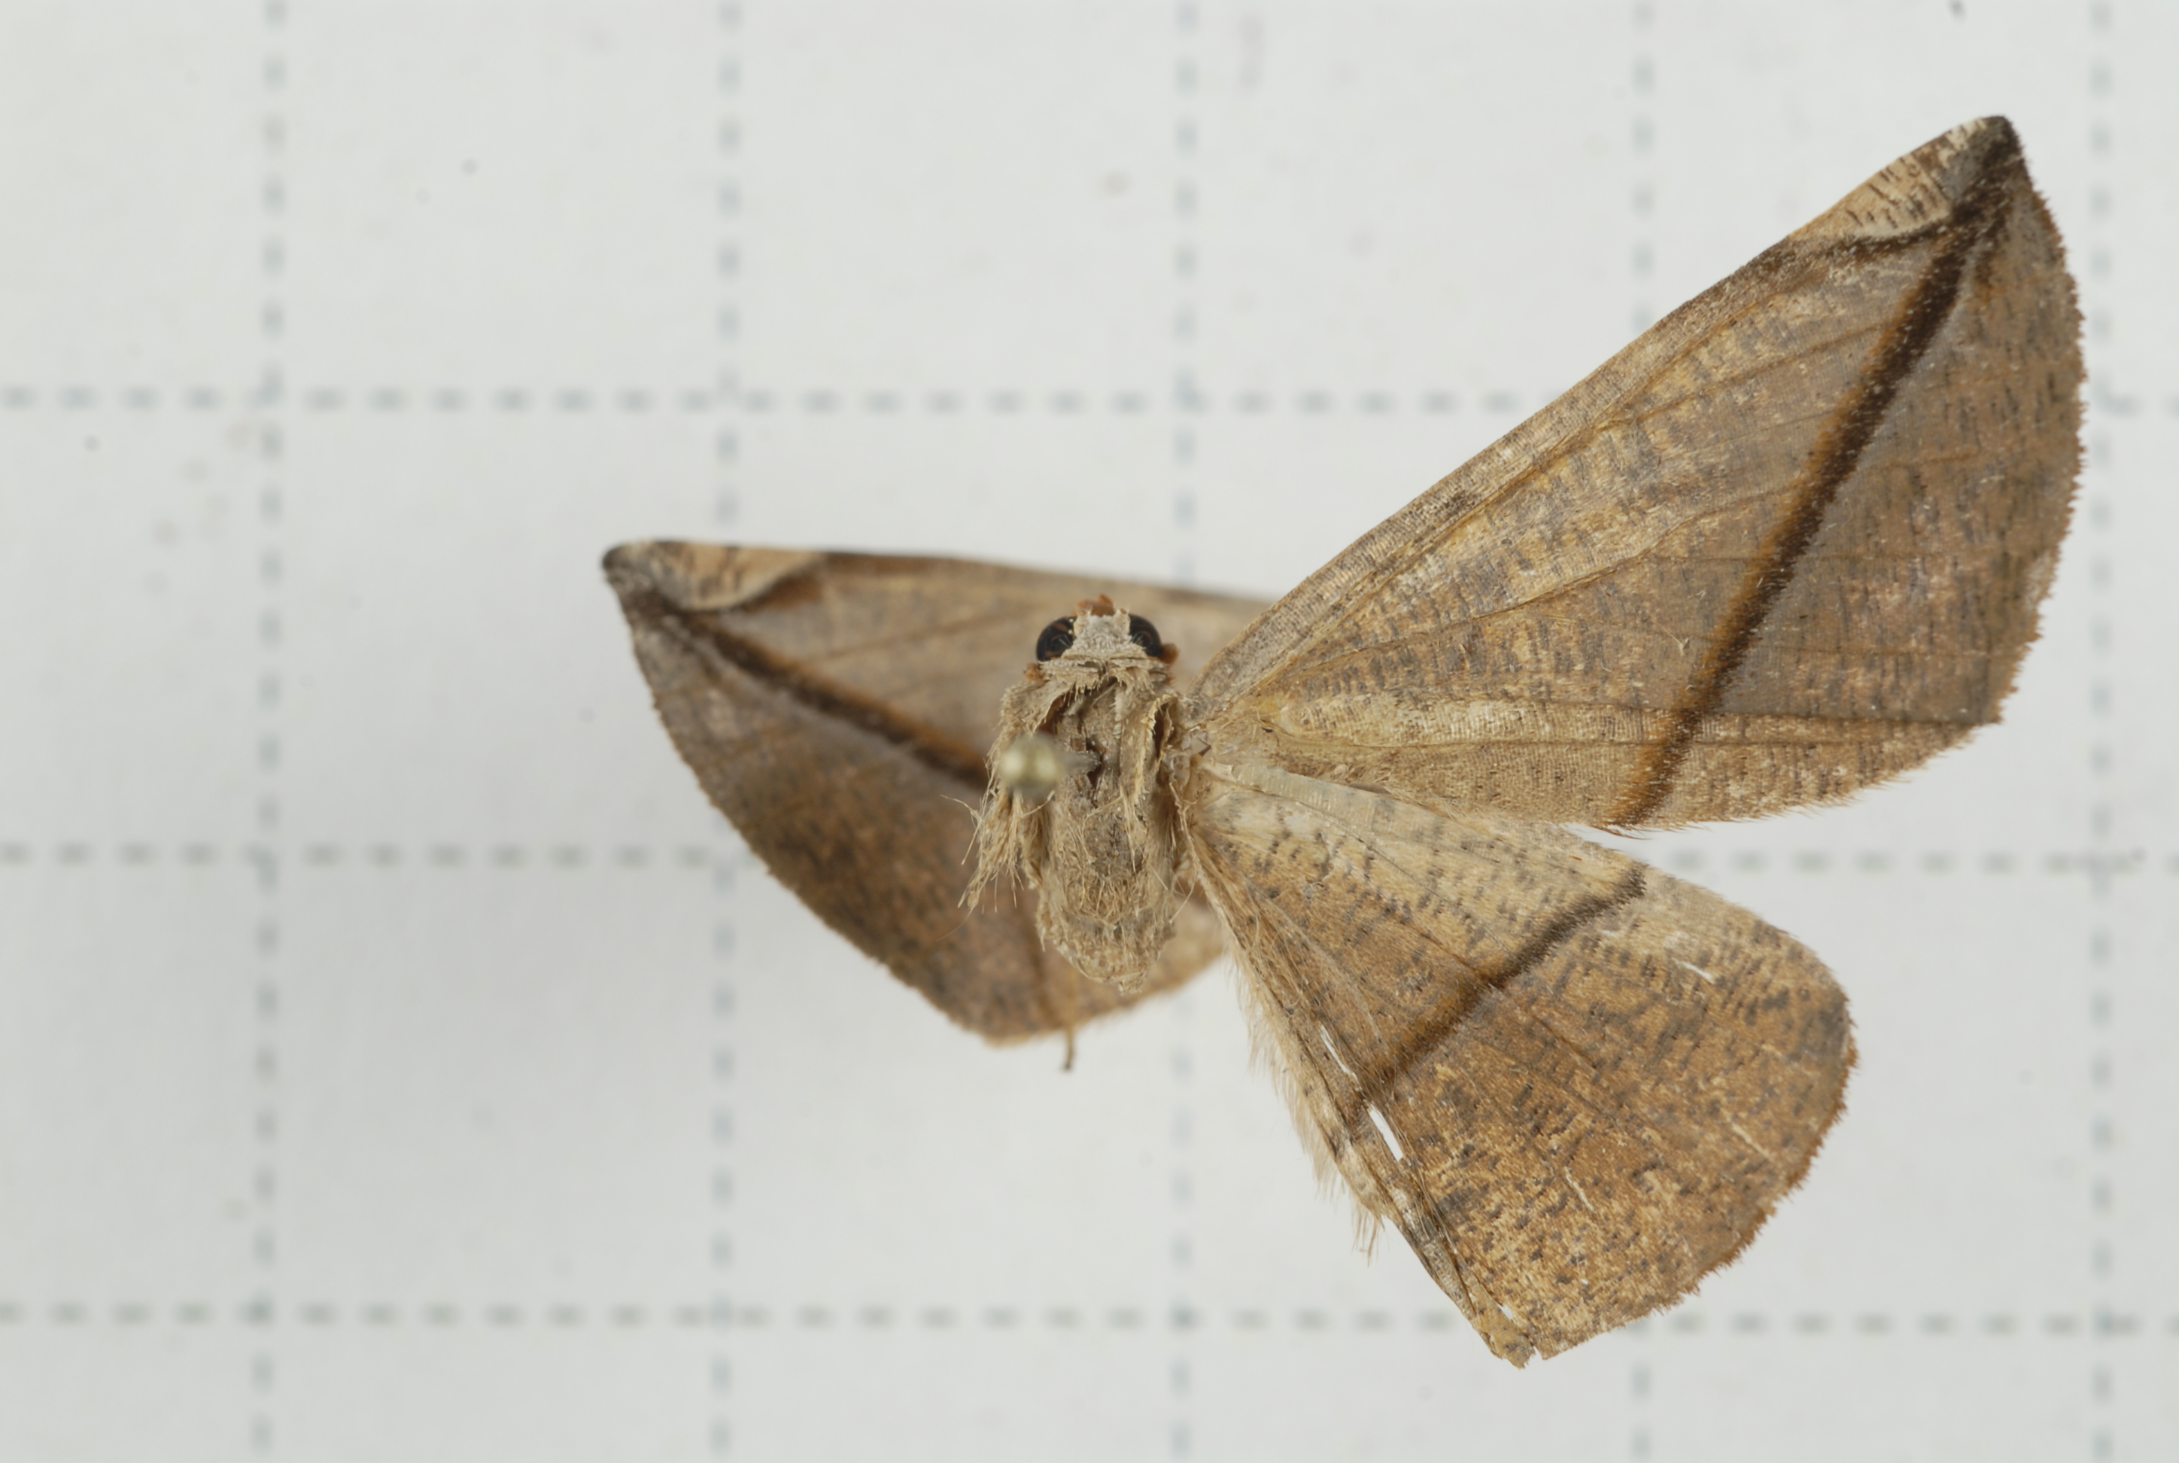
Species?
Pseudomiza obliquaria
